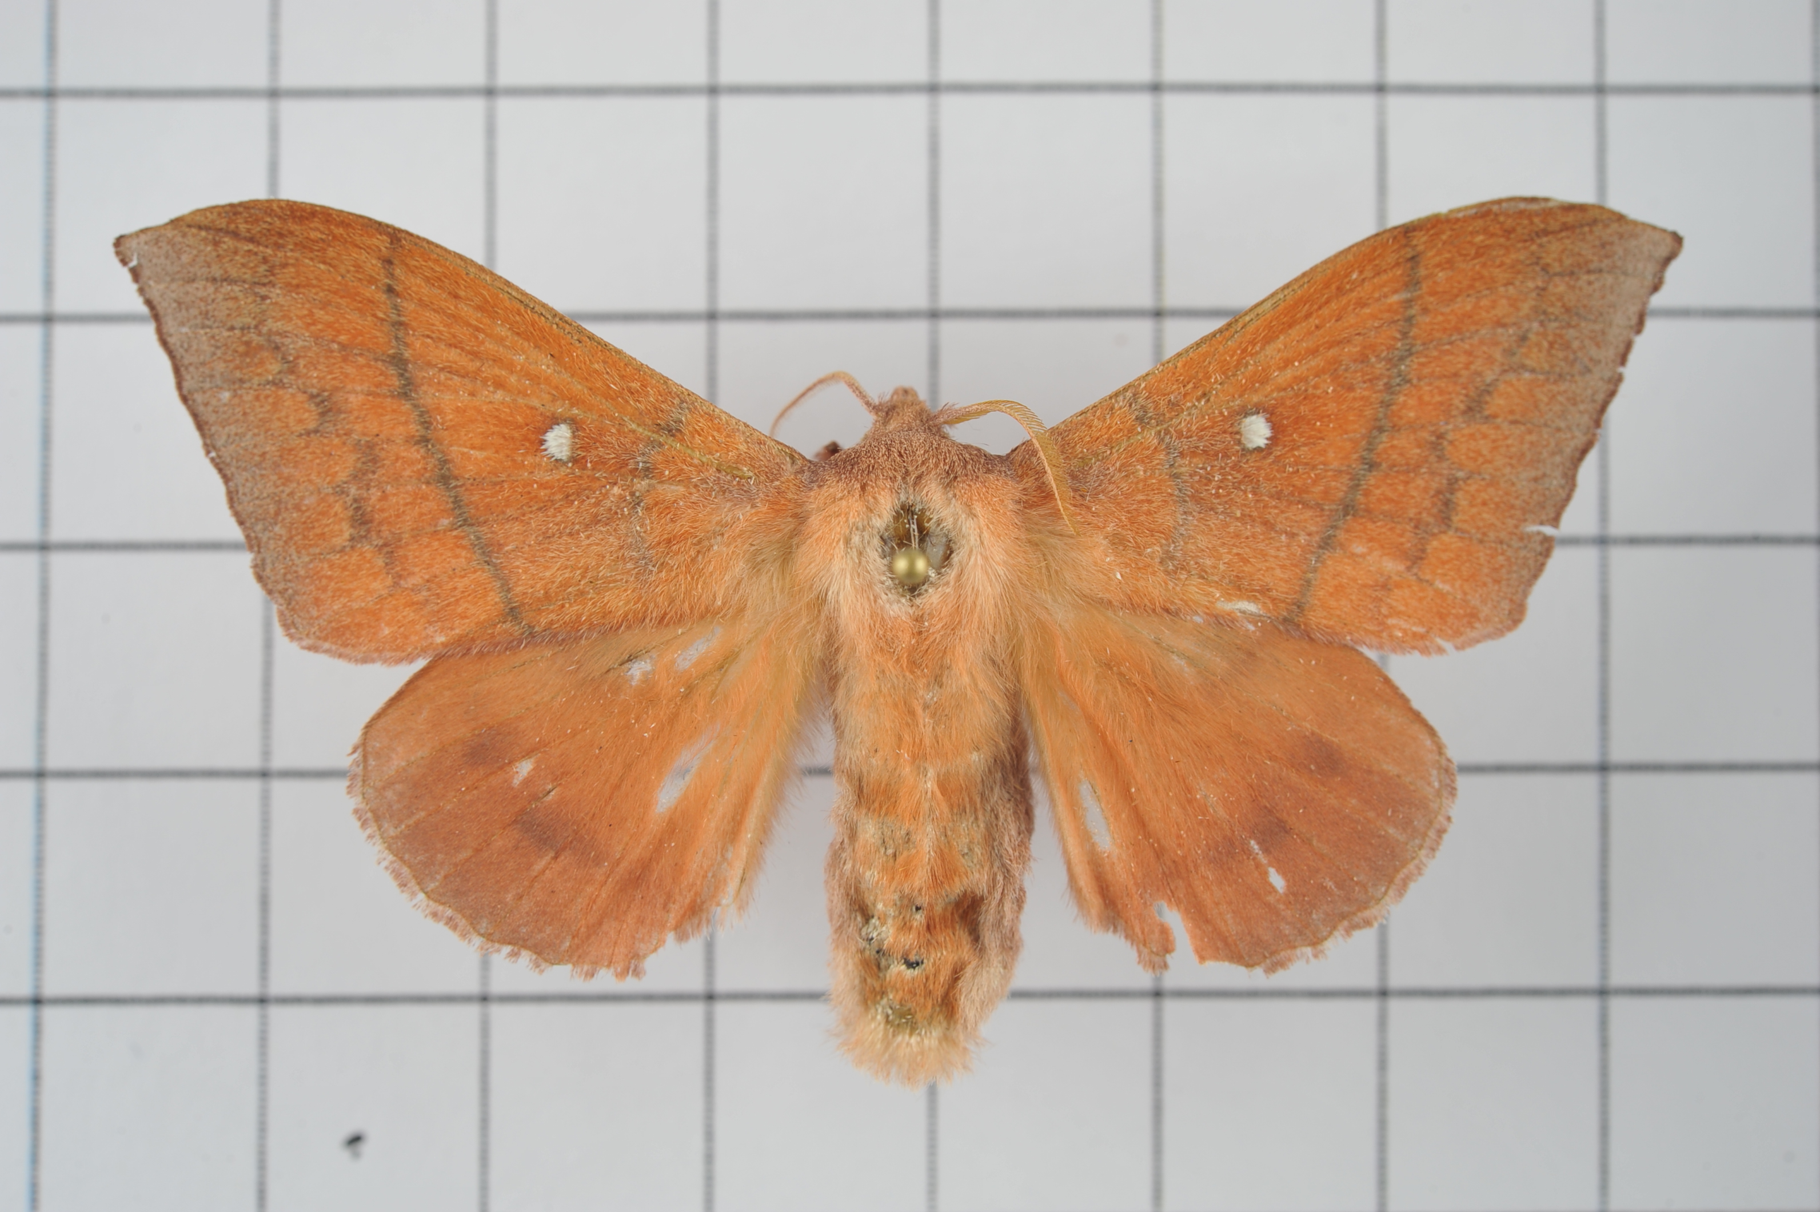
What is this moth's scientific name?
Odonestis bheroba formosae
